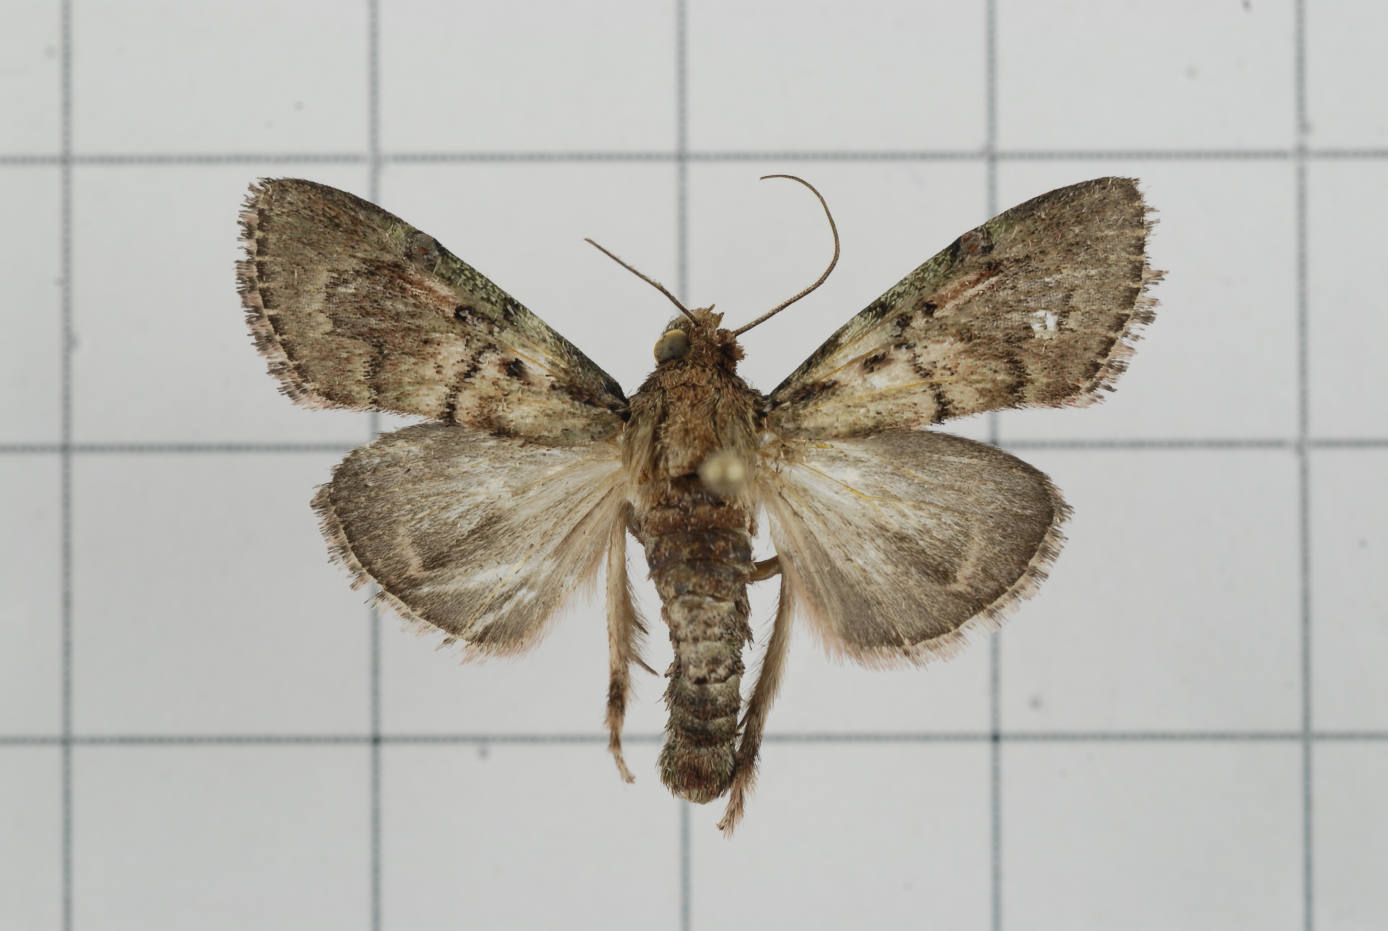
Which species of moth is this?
Locastra muscosalis
